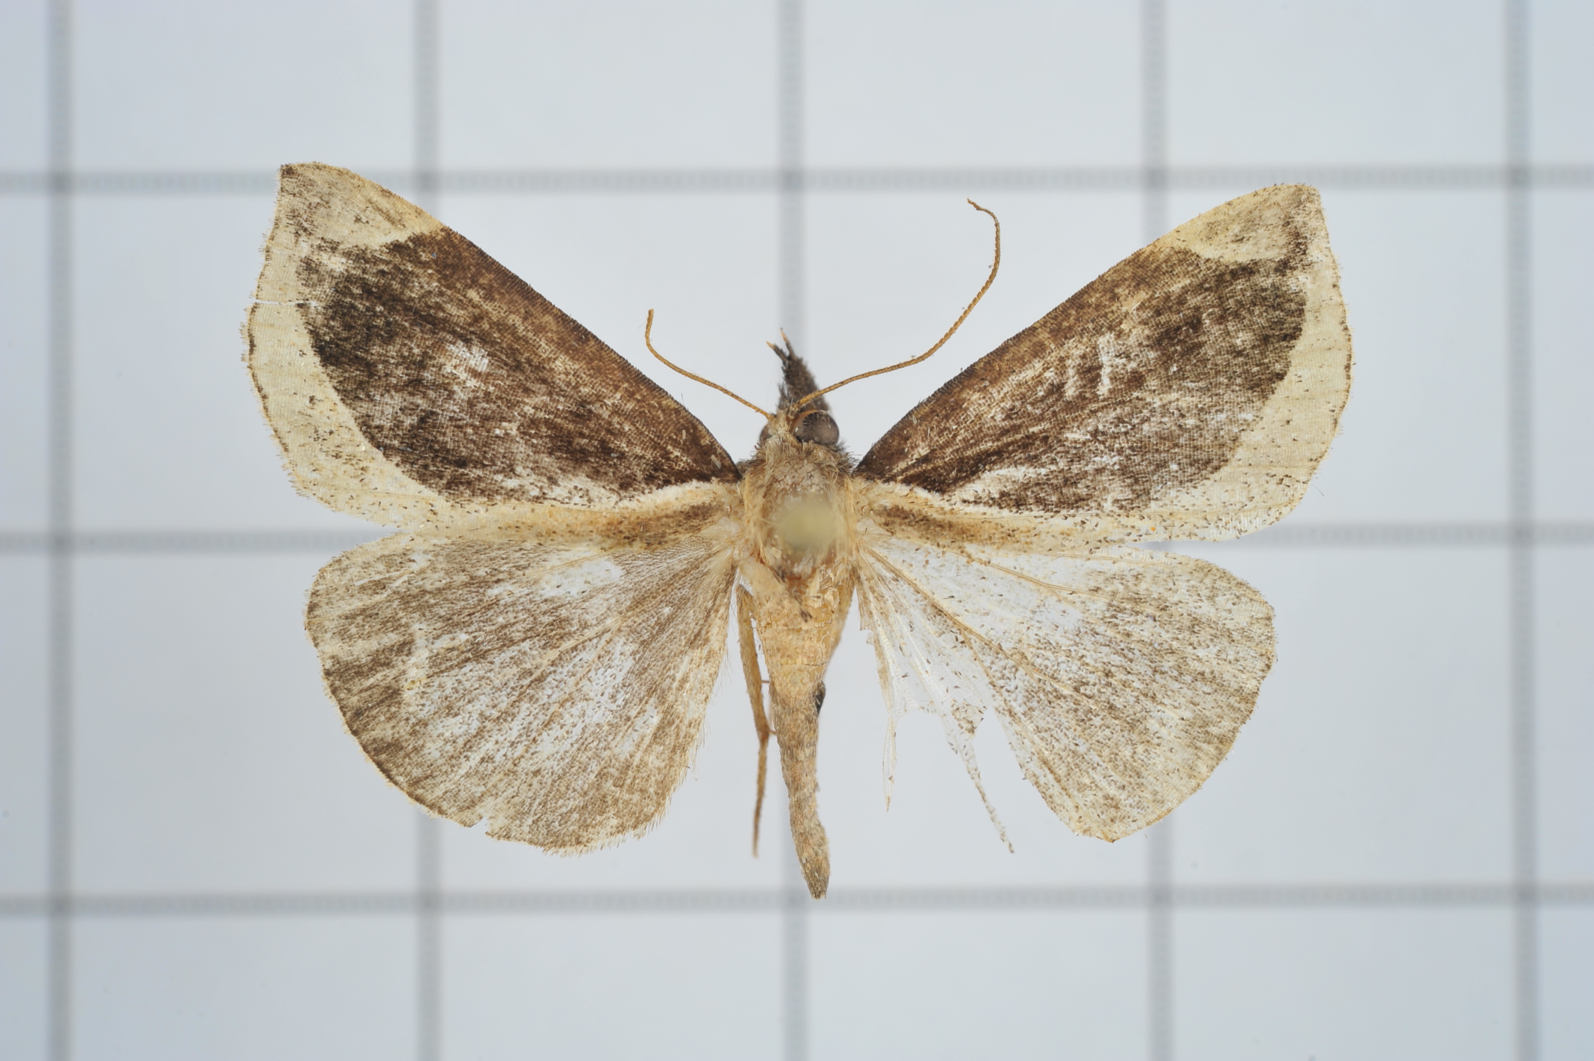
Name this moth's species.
Hypena perspicua
